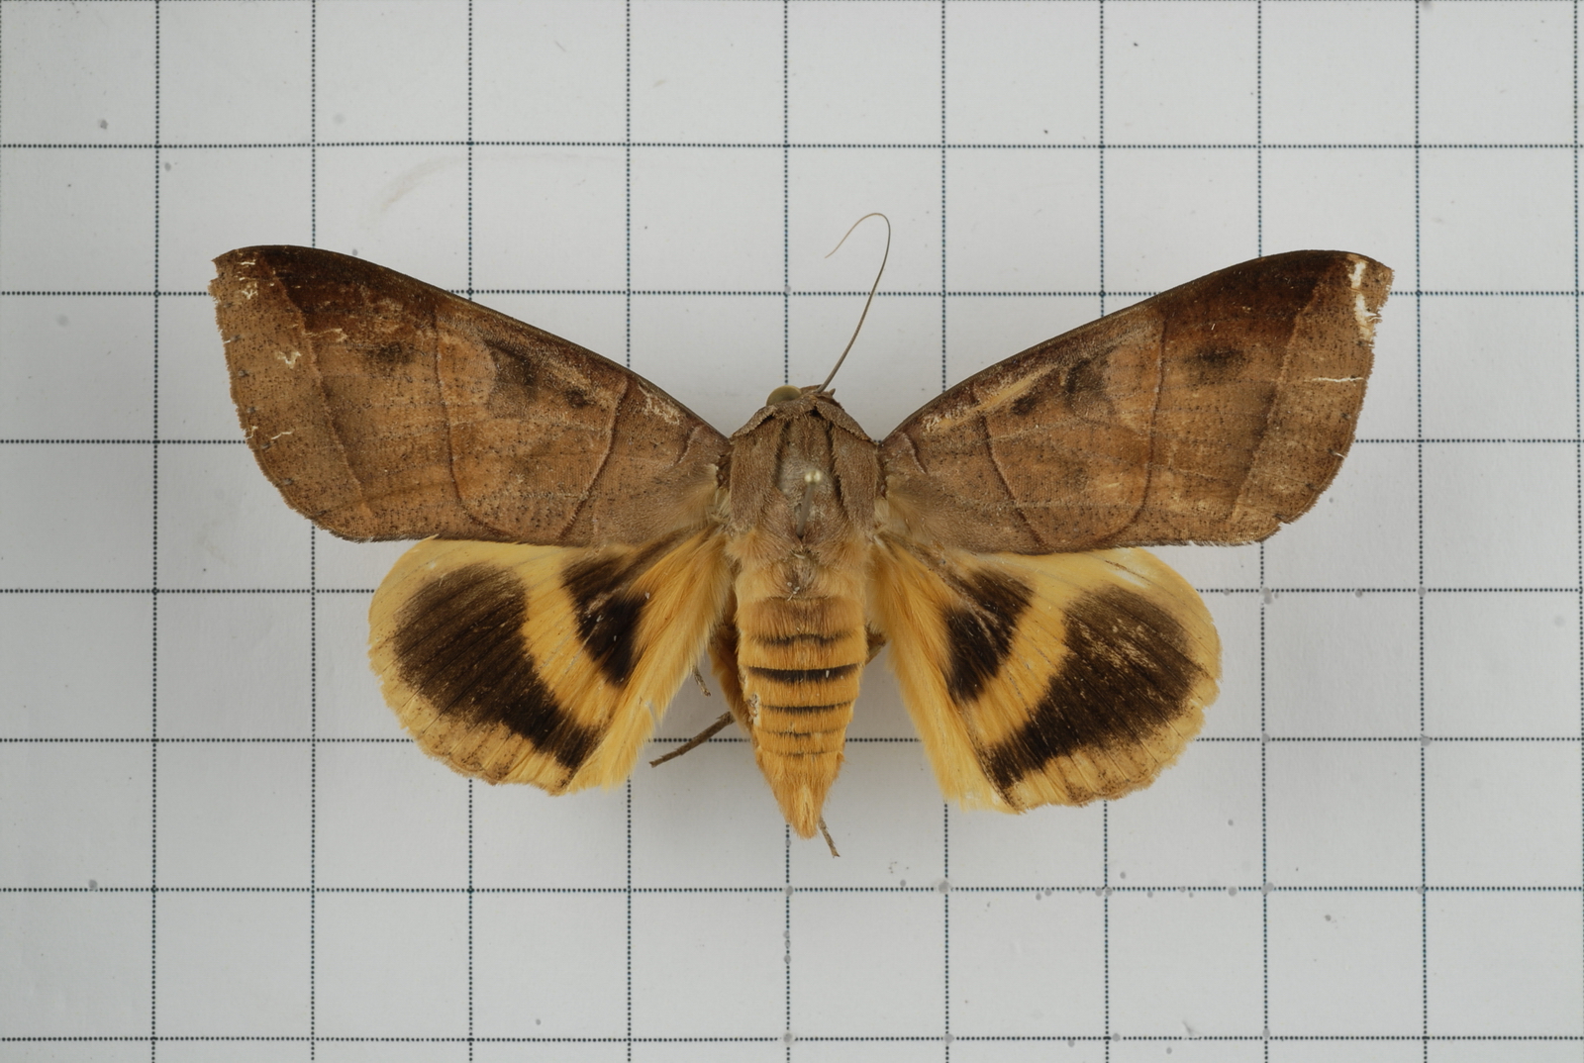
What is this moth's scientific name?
Thyas coronata
